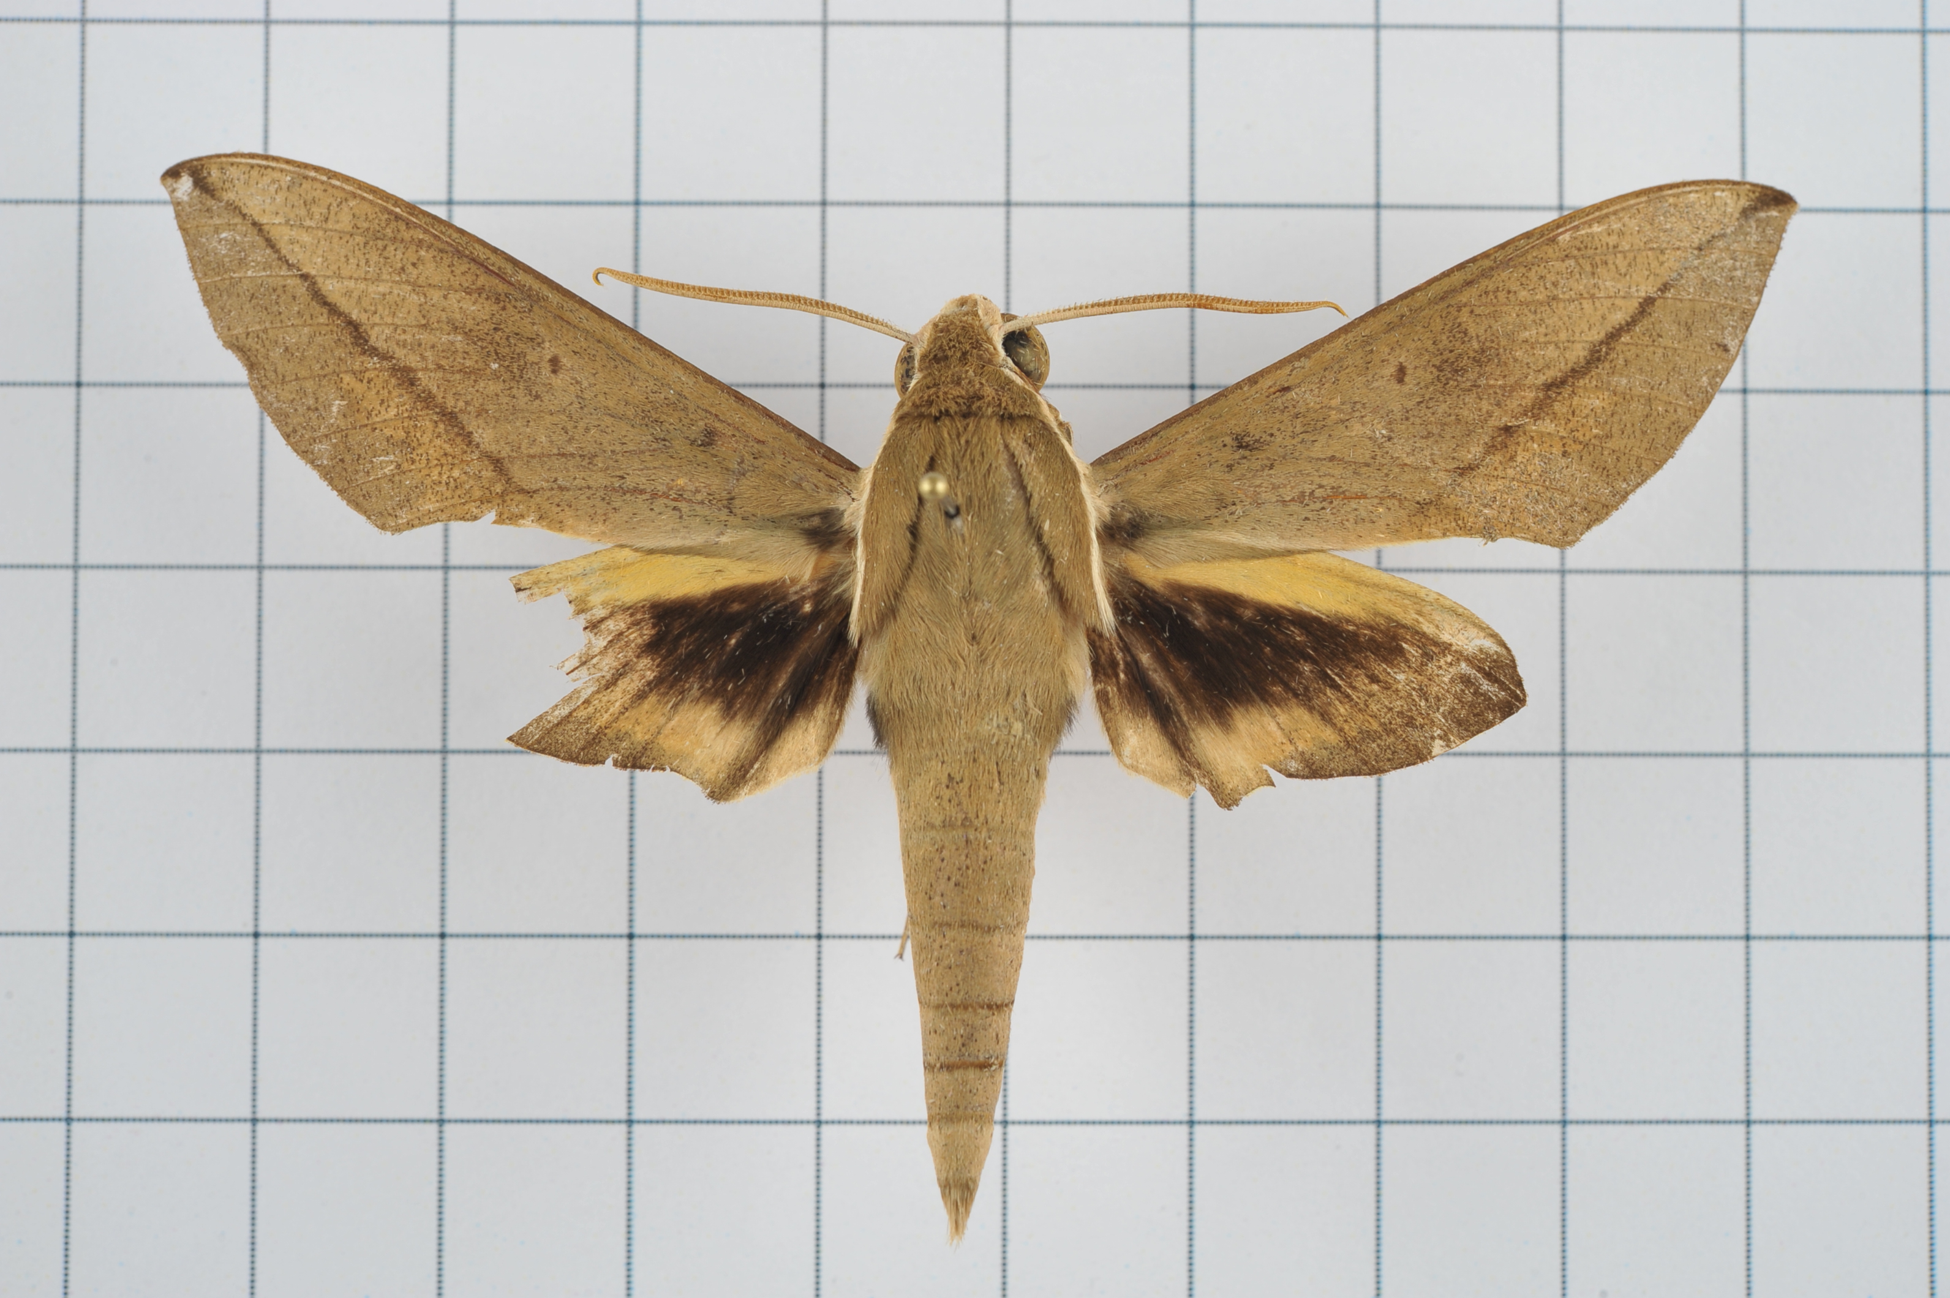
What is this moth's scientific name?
Theretra tibetiana
